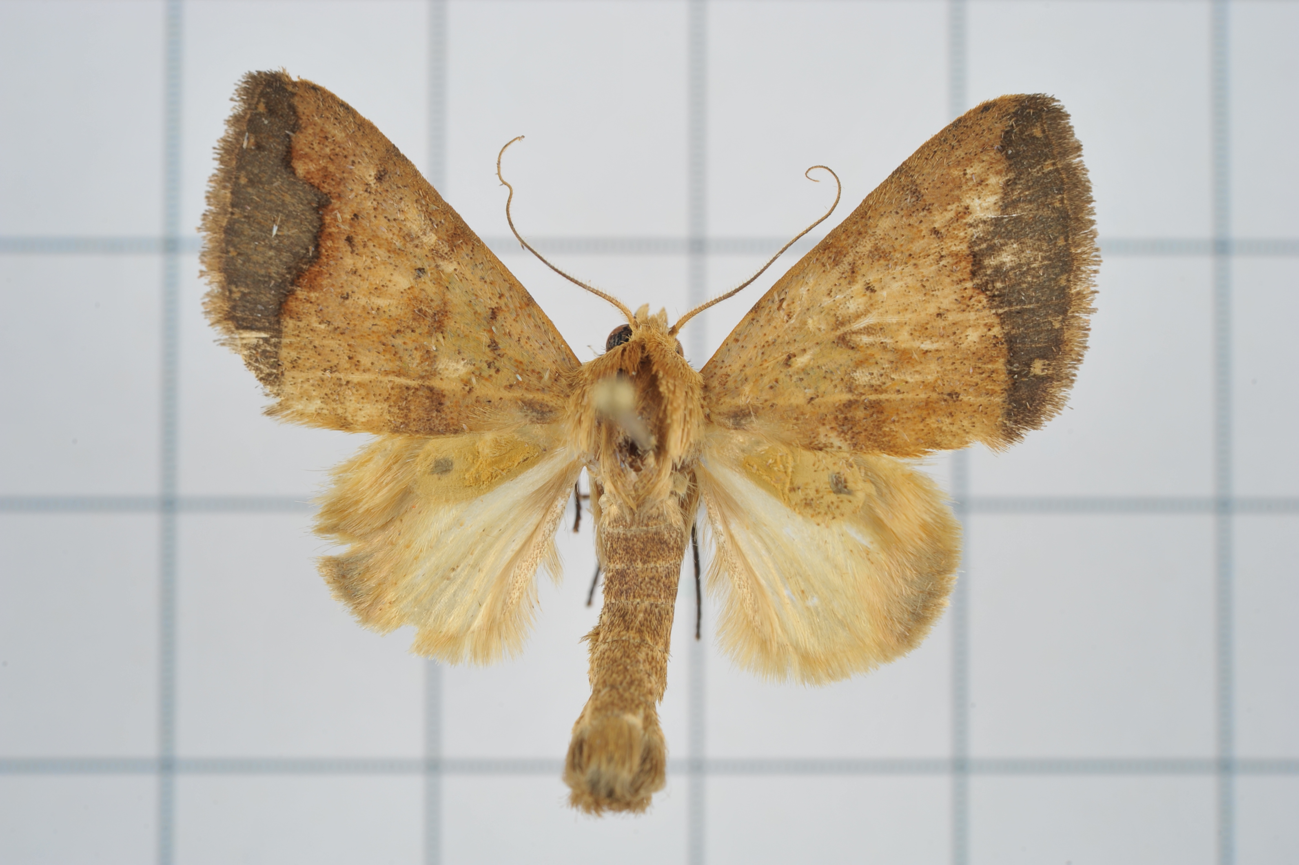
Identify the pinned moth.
Bocula diffisa
